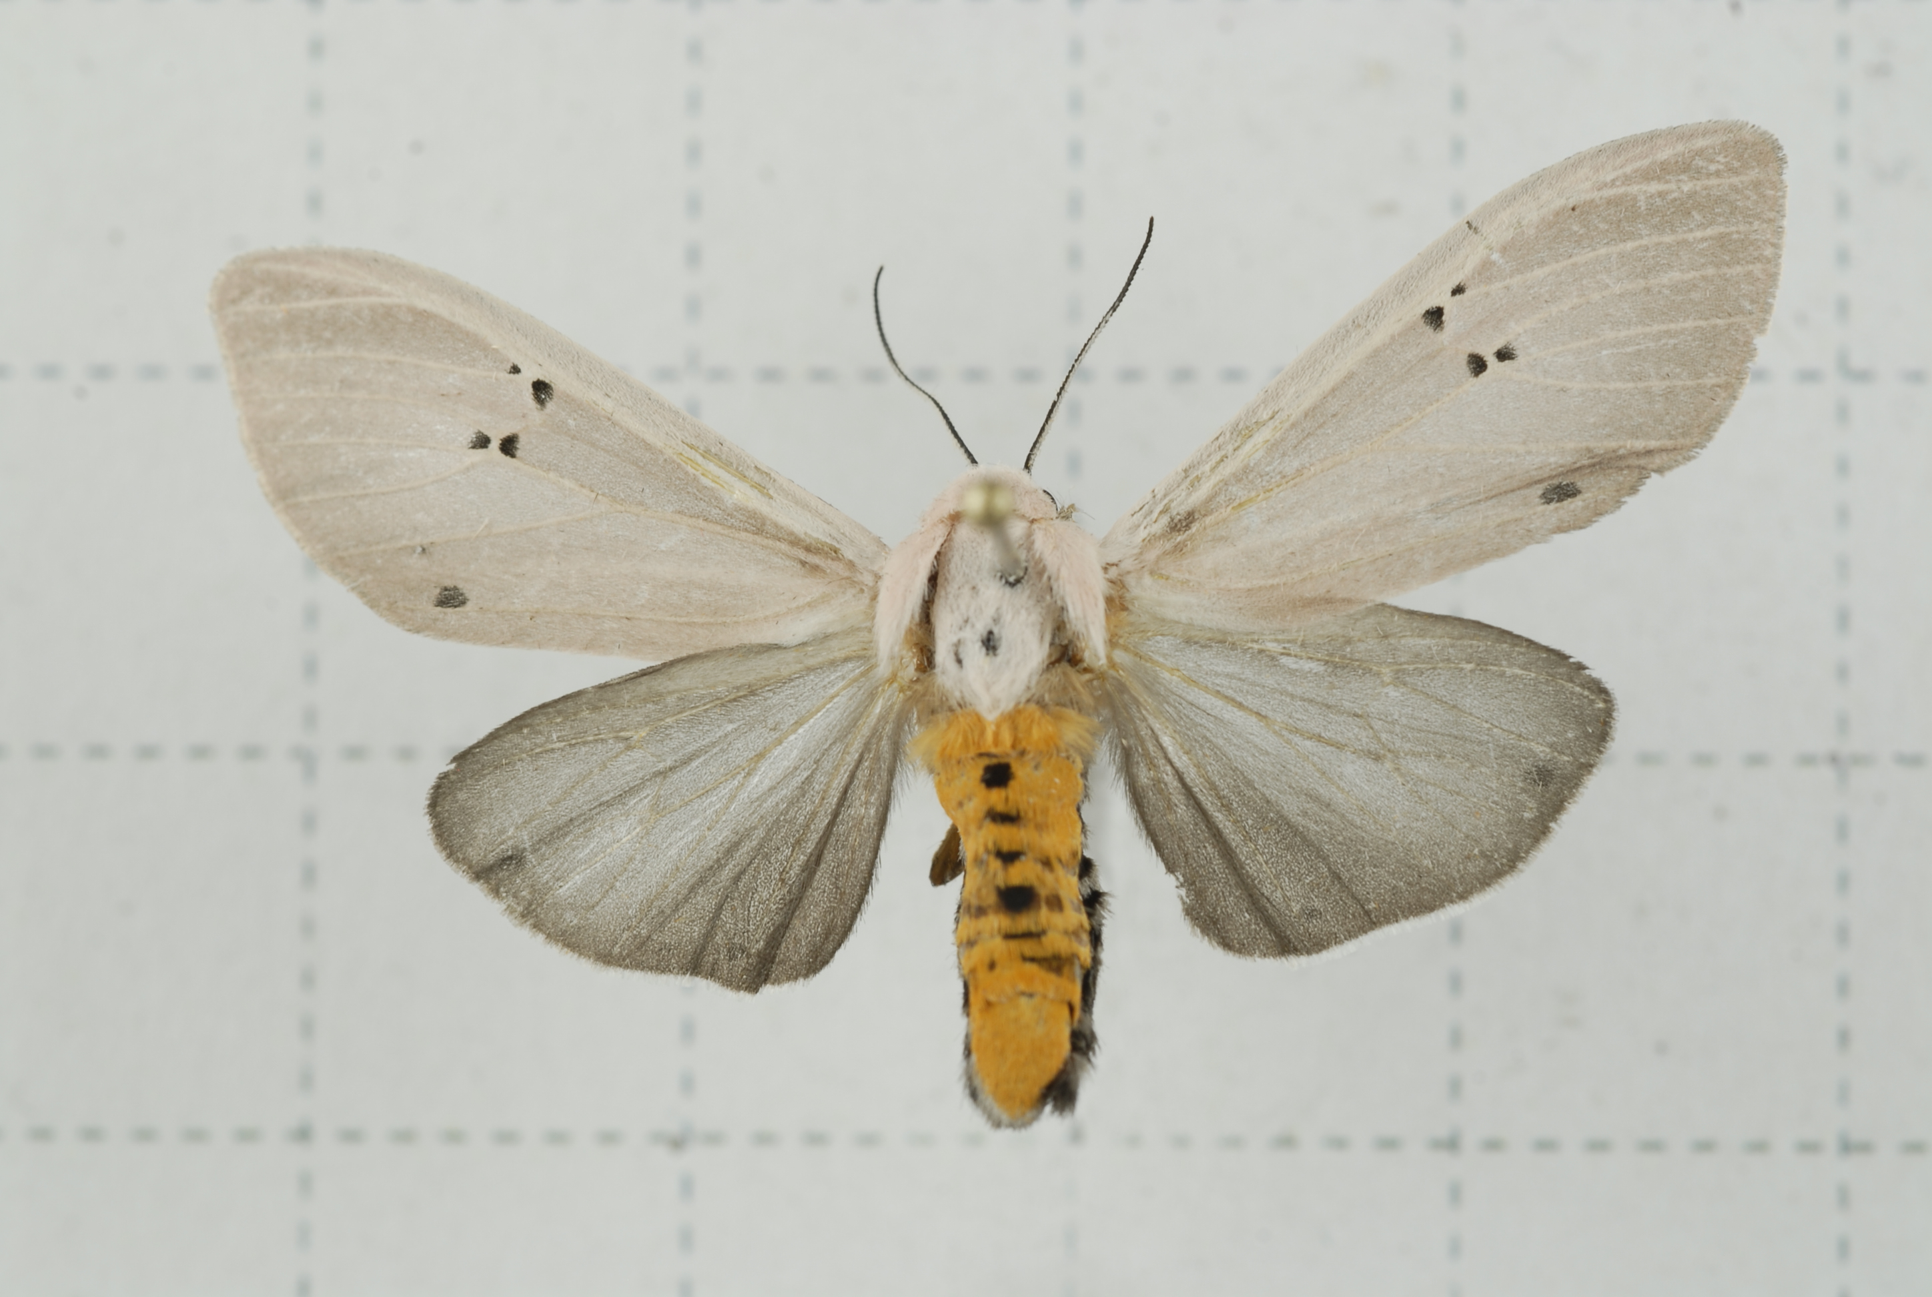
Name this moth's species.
Creatonotos transiens koni
